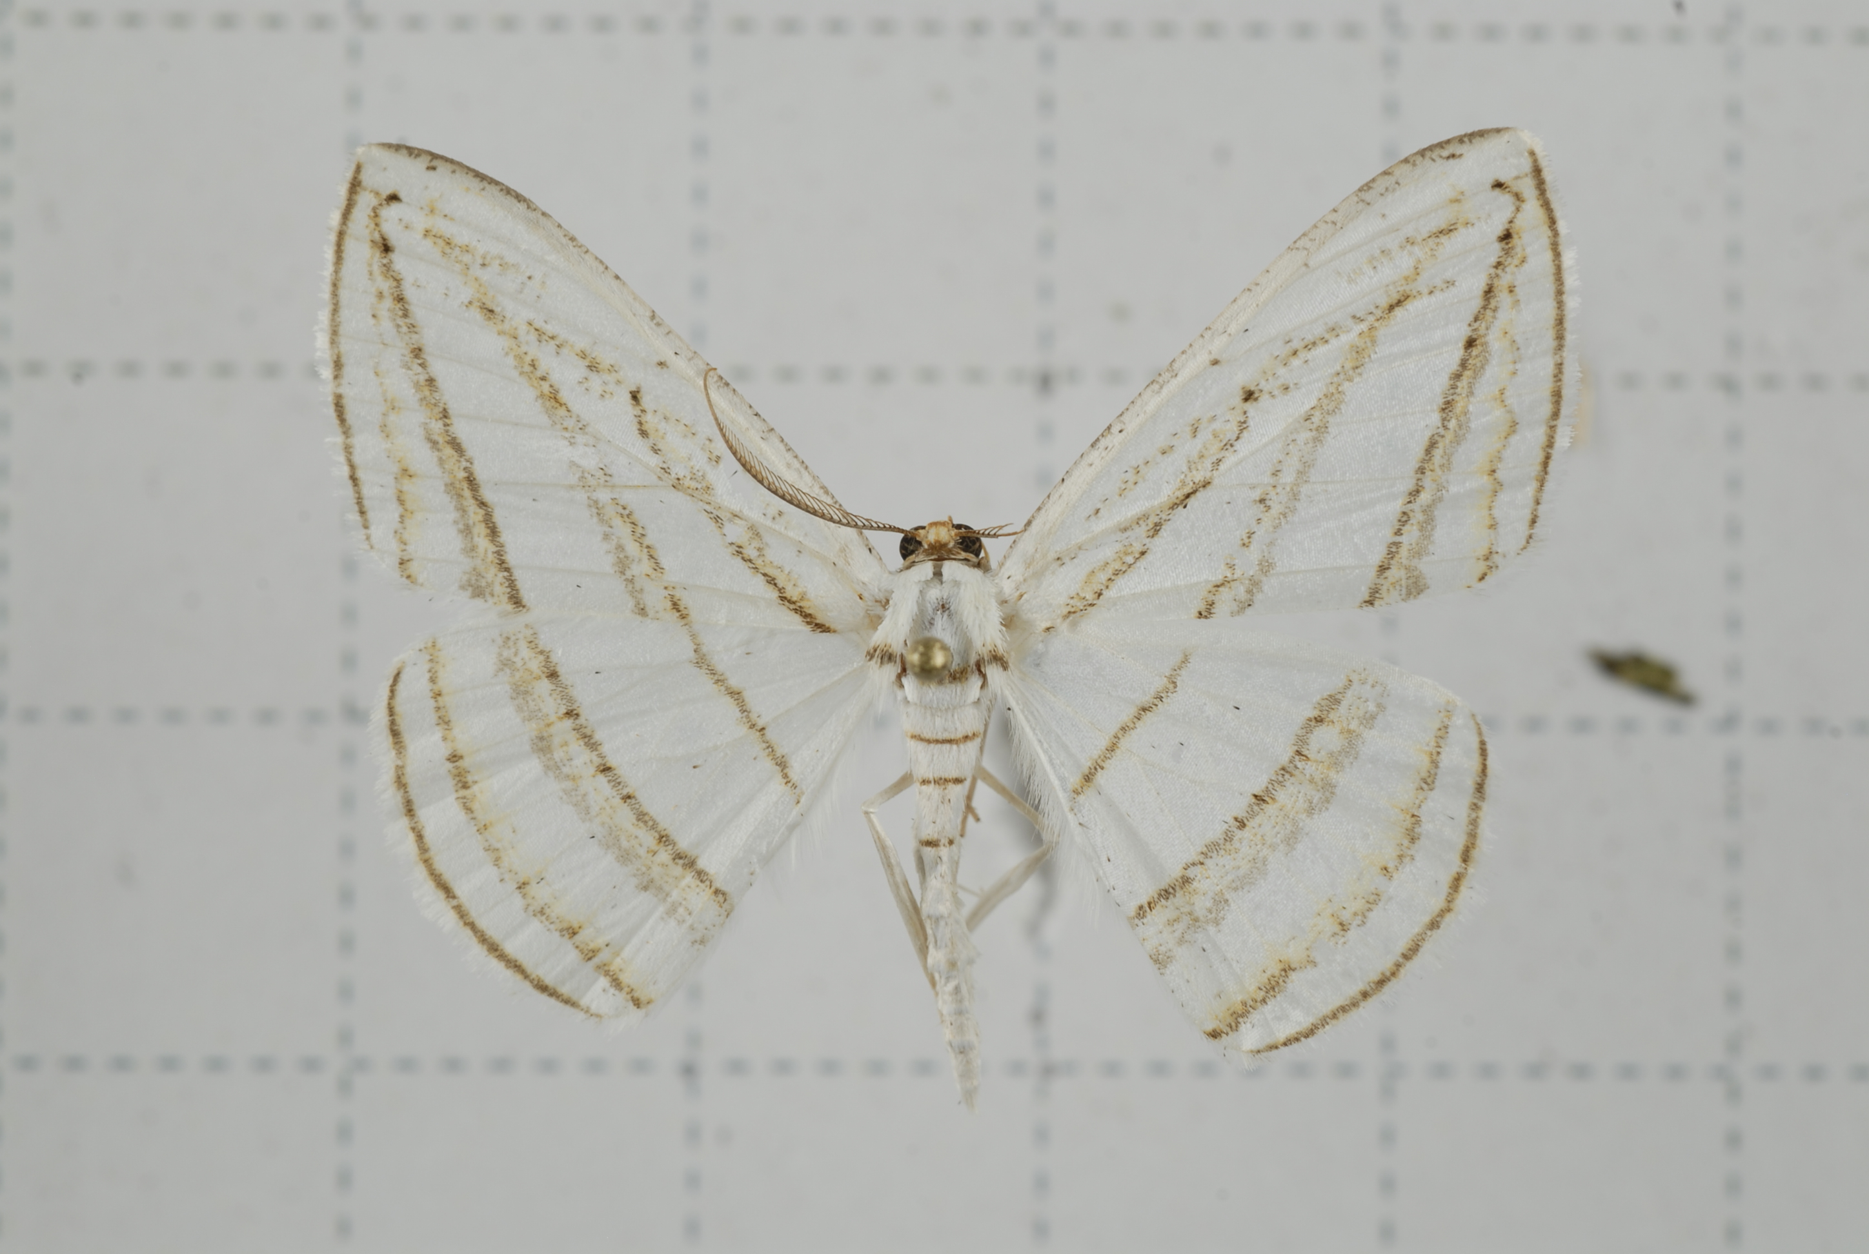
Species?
Orthocabera sericea sericea
